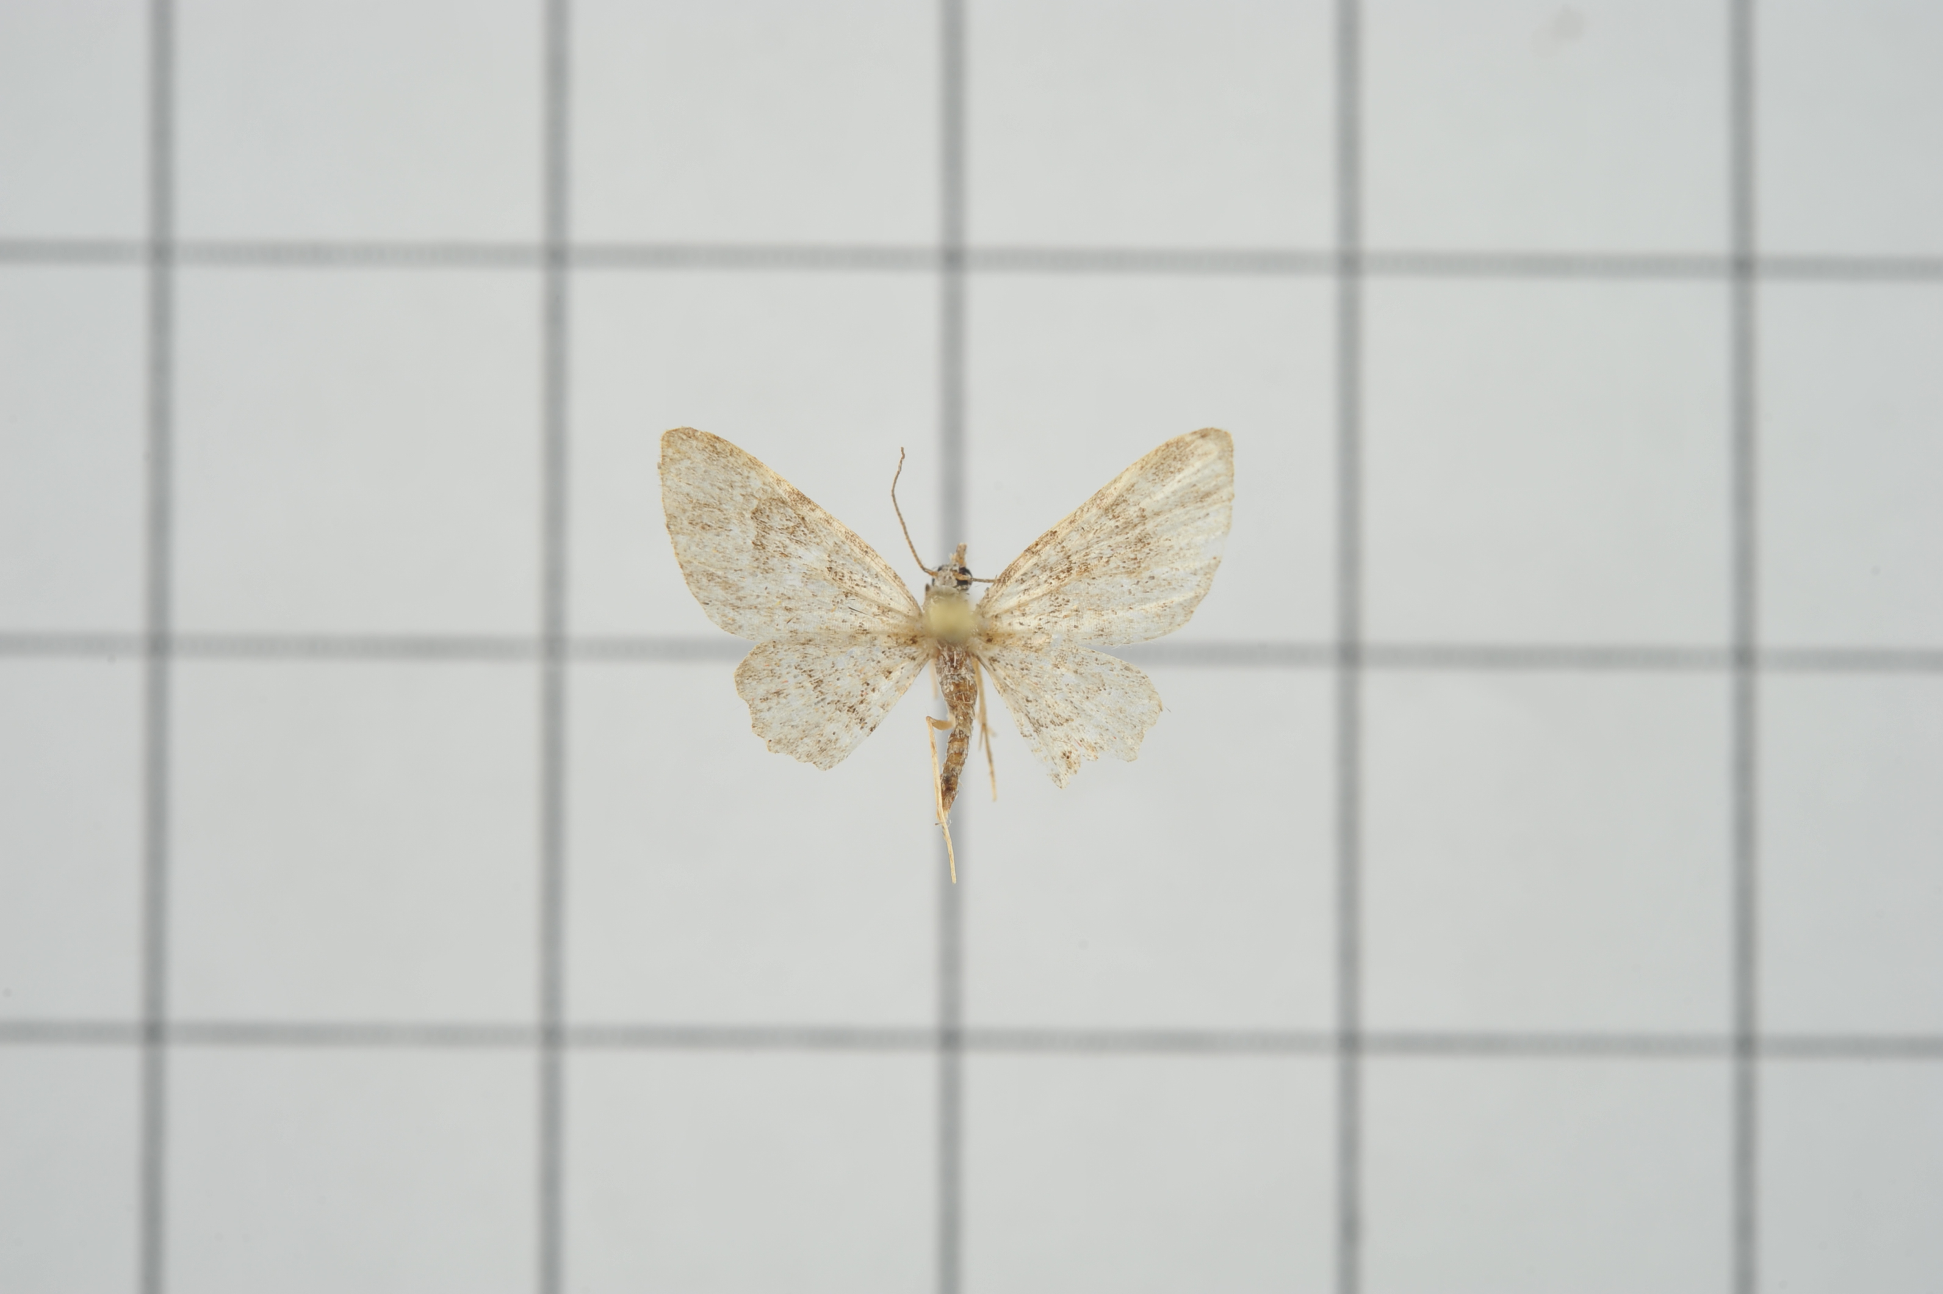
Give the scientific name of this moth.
Calluga costalis
